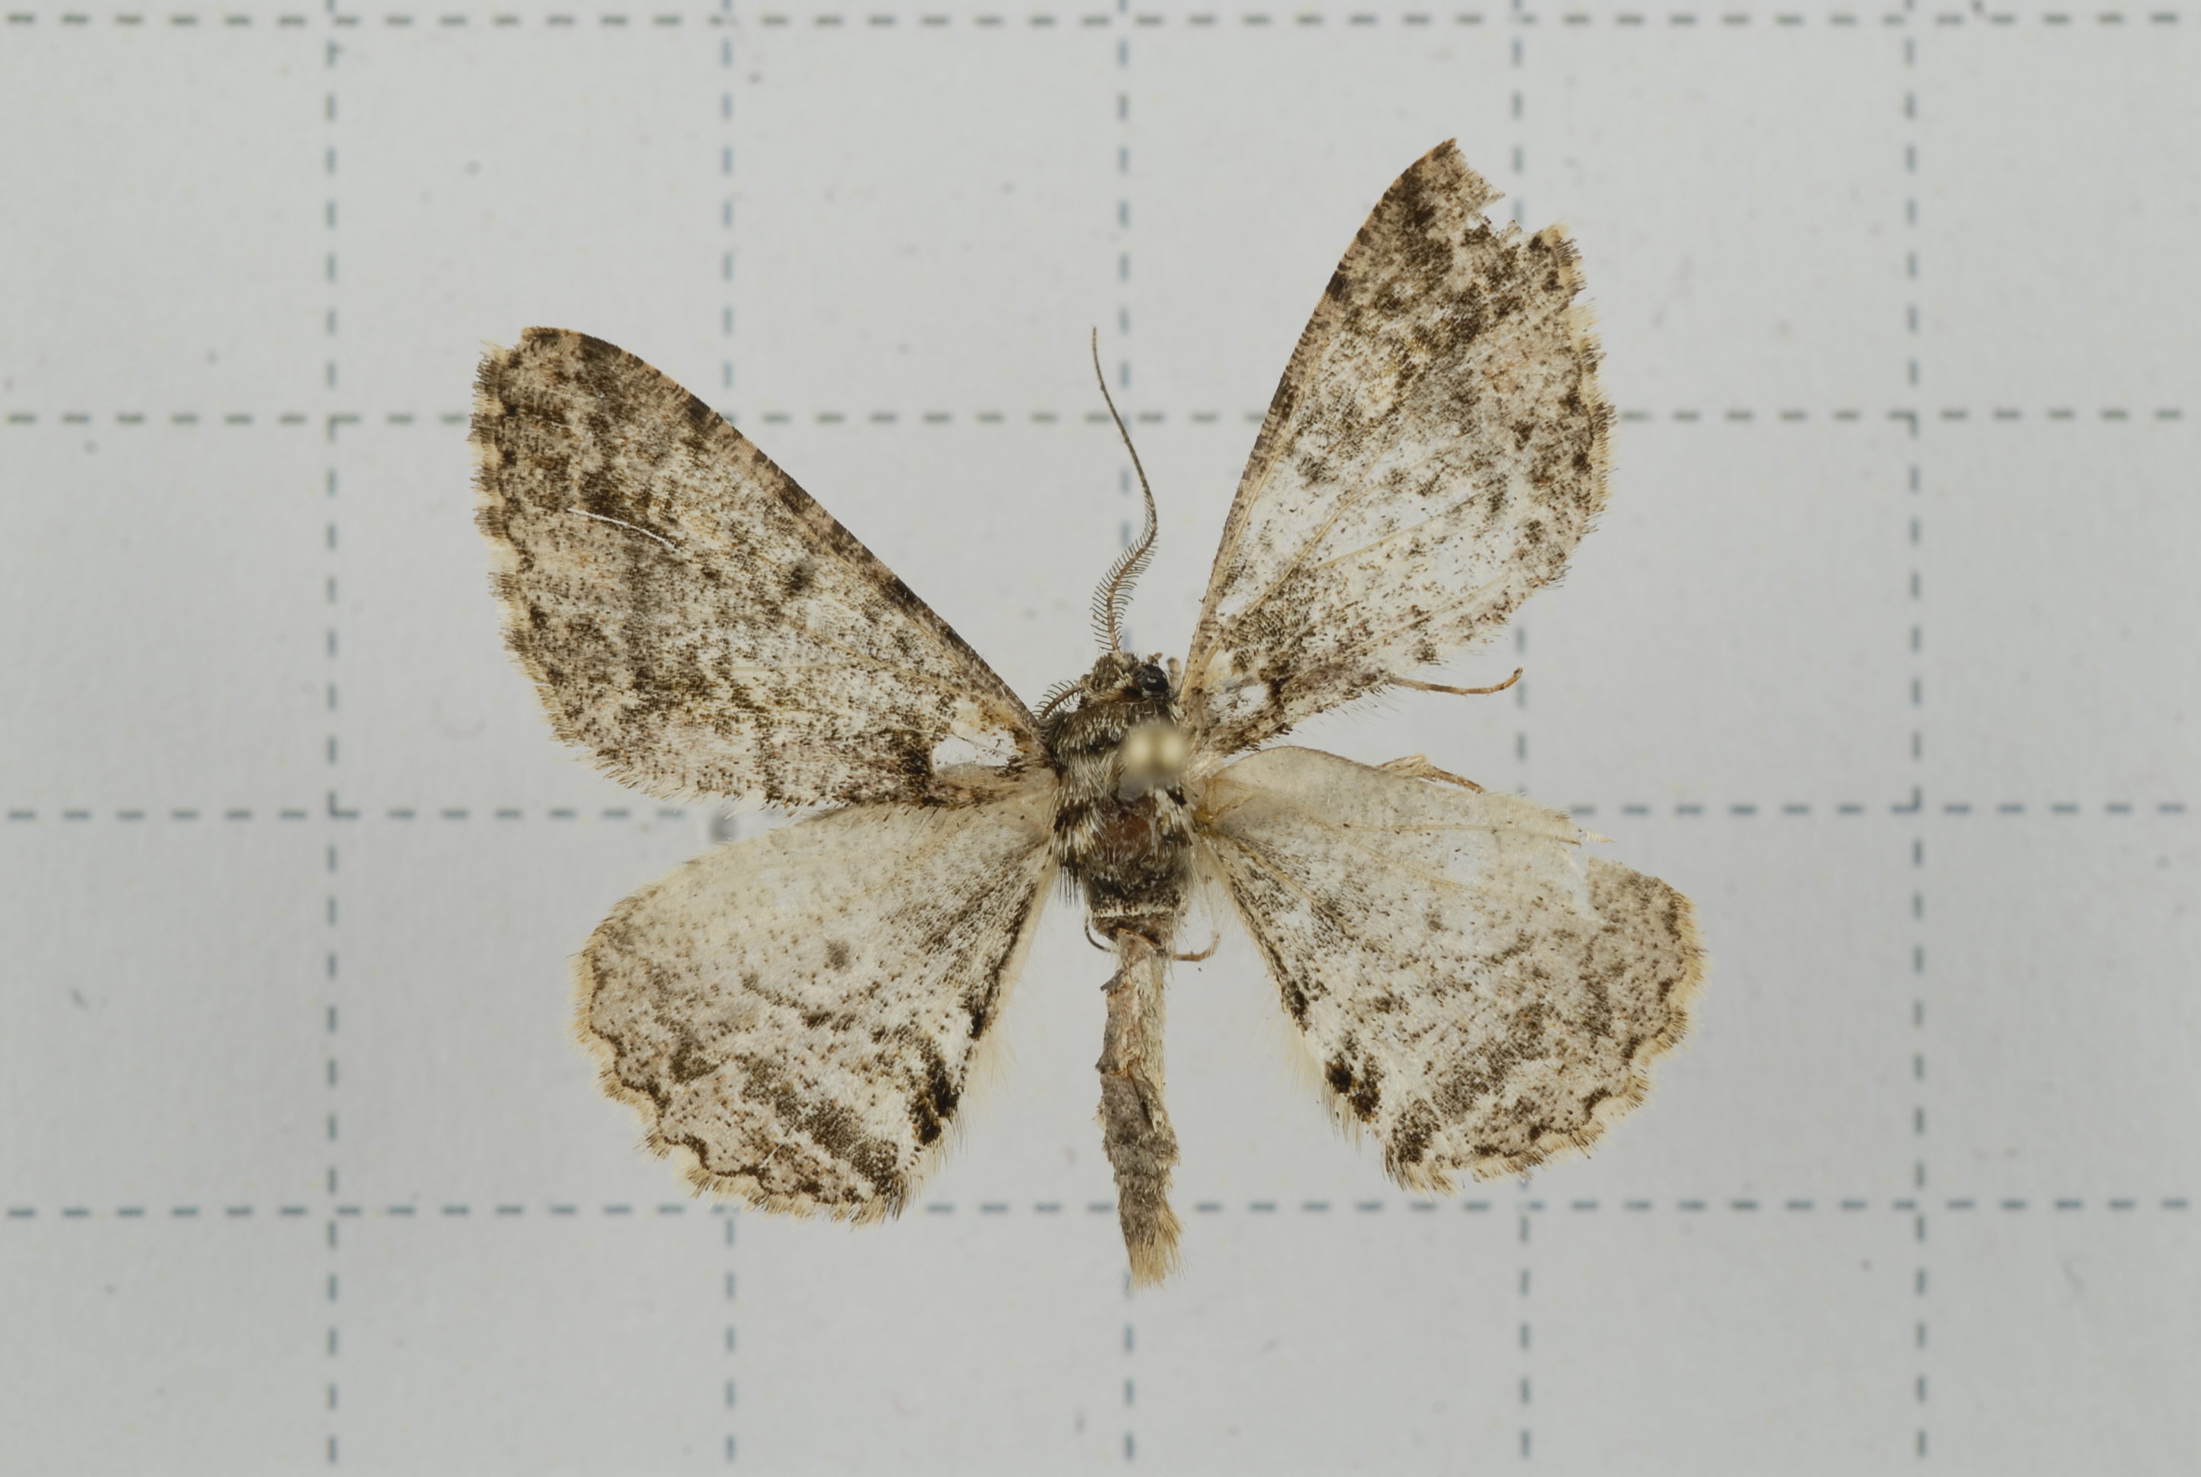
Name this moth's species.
Alcis taiwanovariegata
